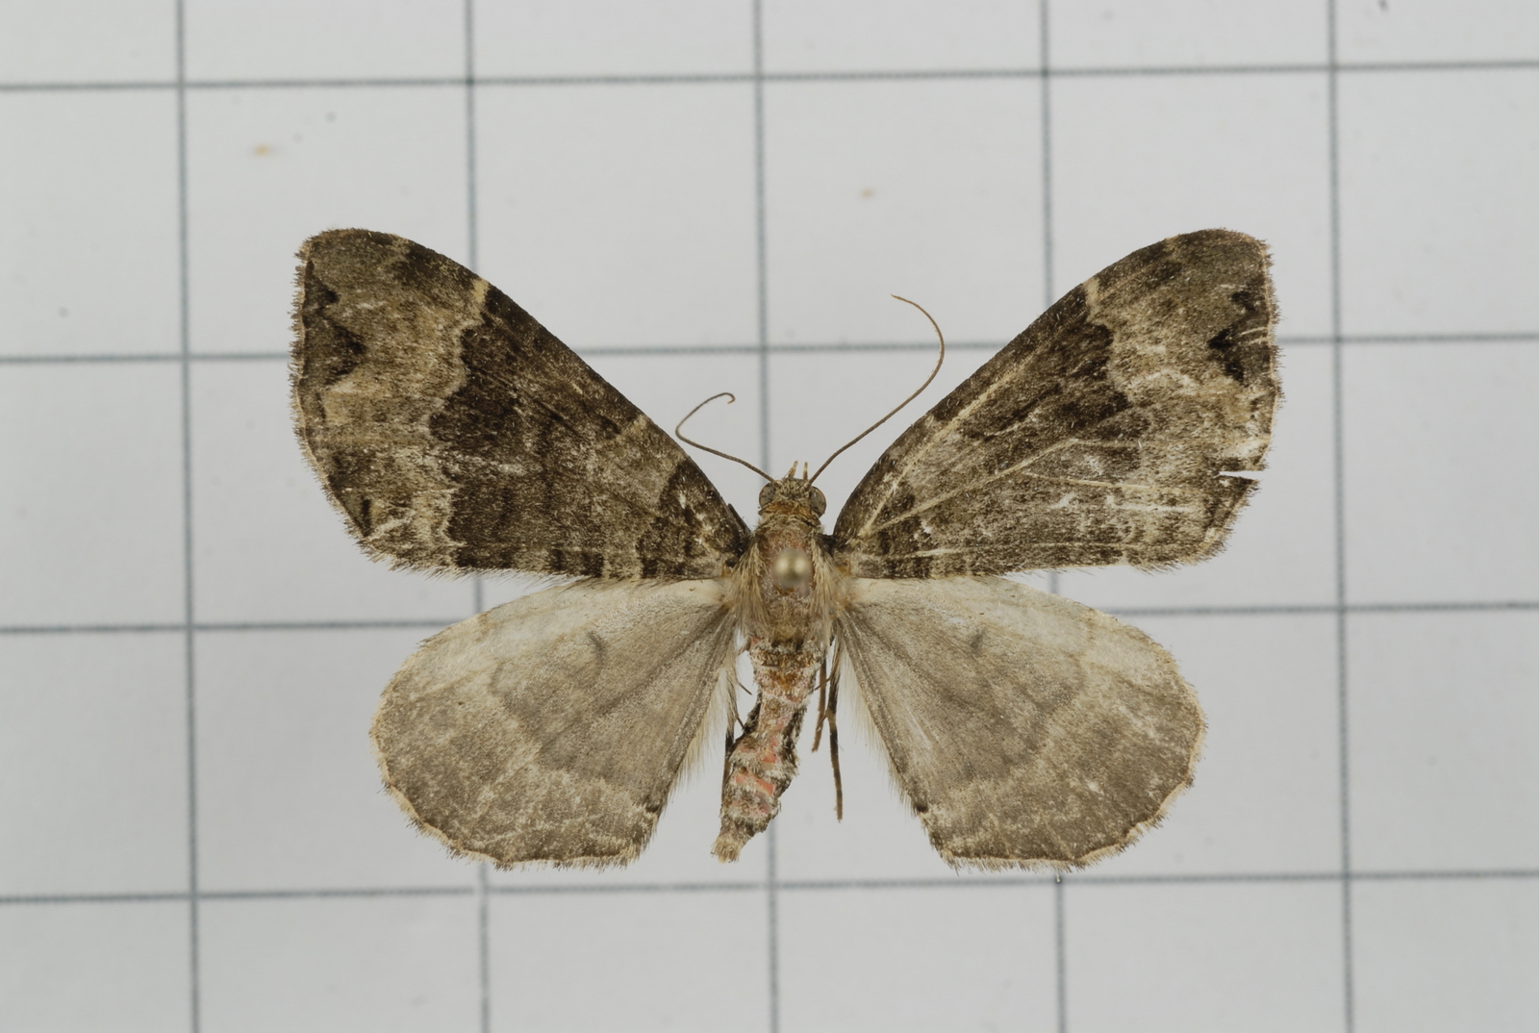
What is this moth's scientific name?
Ecliptopera muscicolor allobathra
